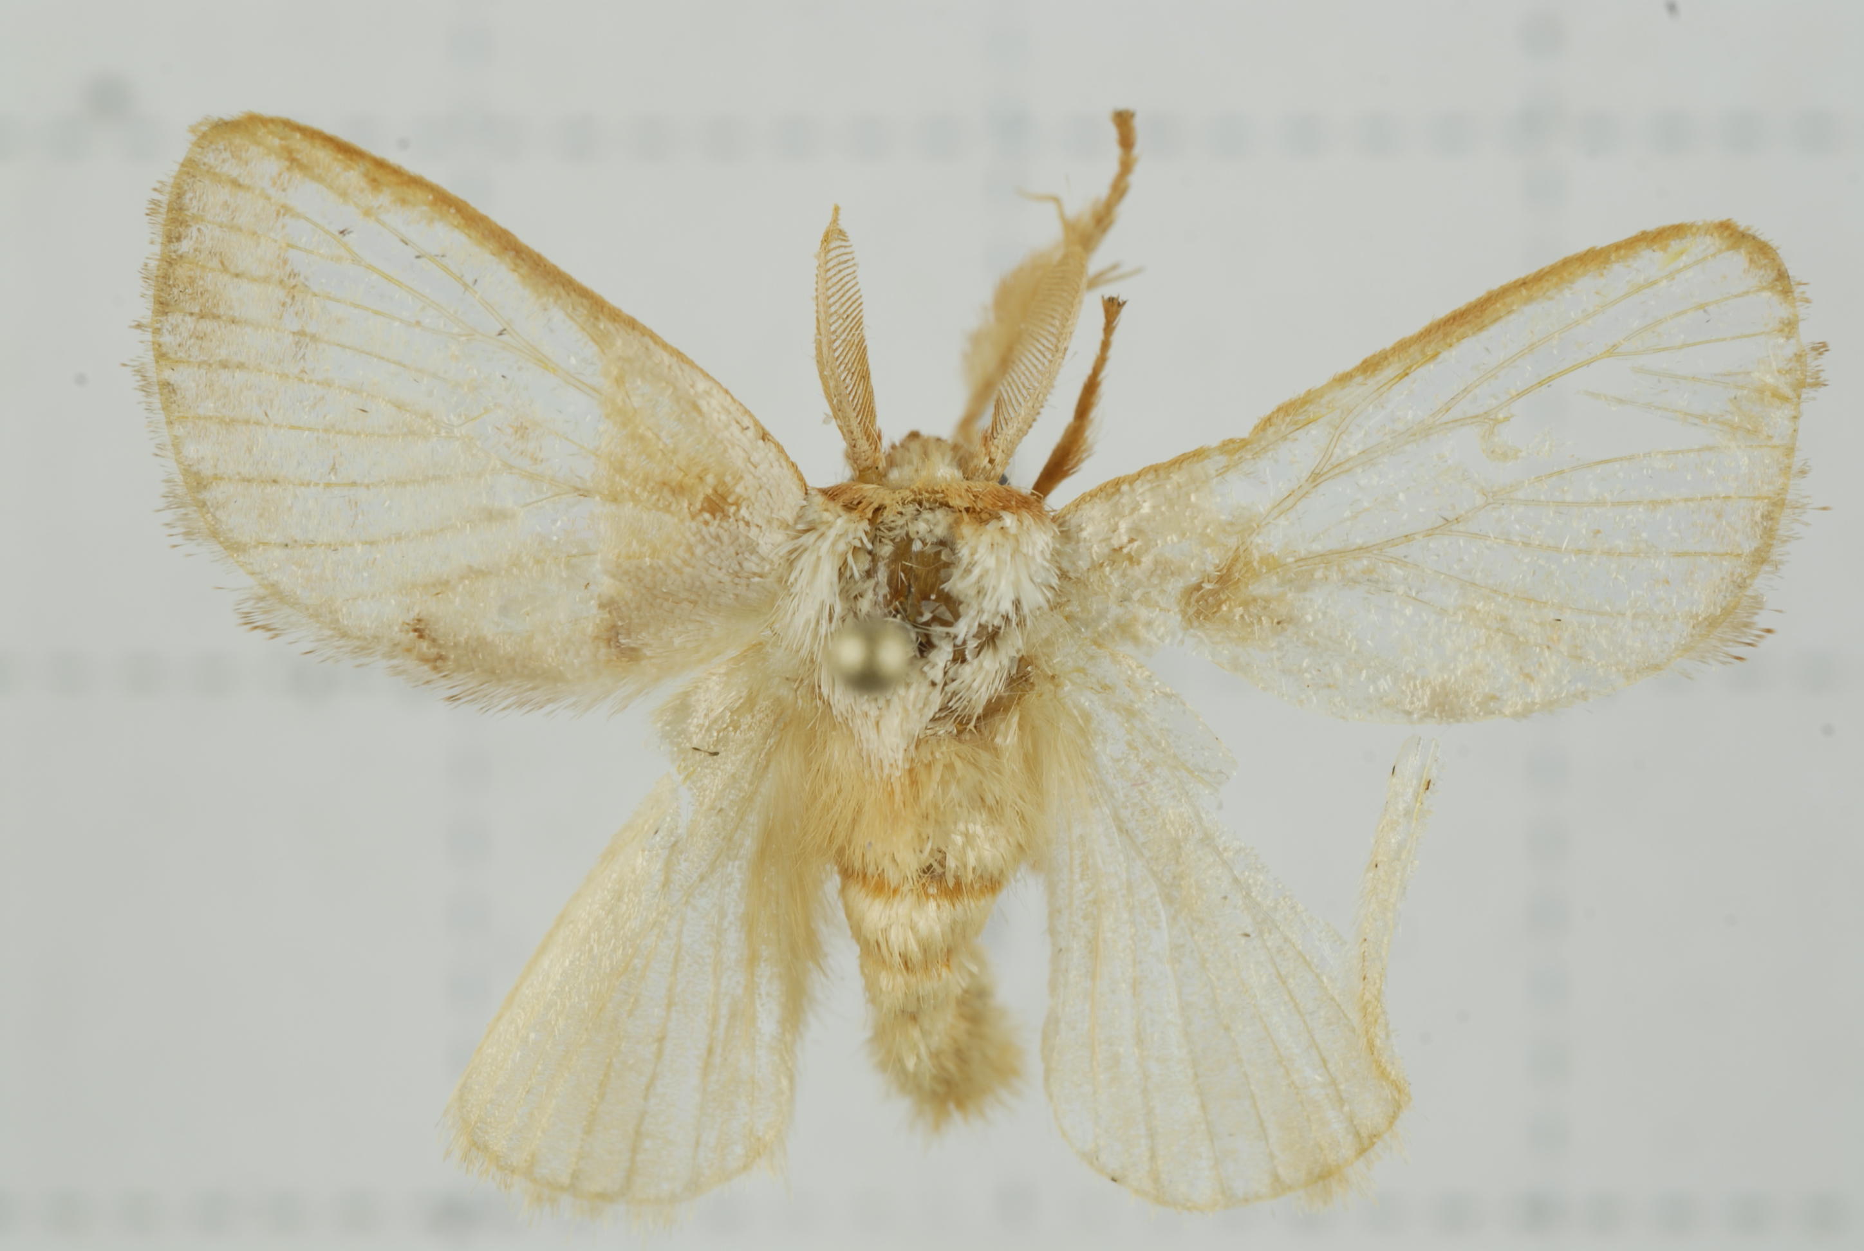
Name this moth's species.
Cania heppneri
